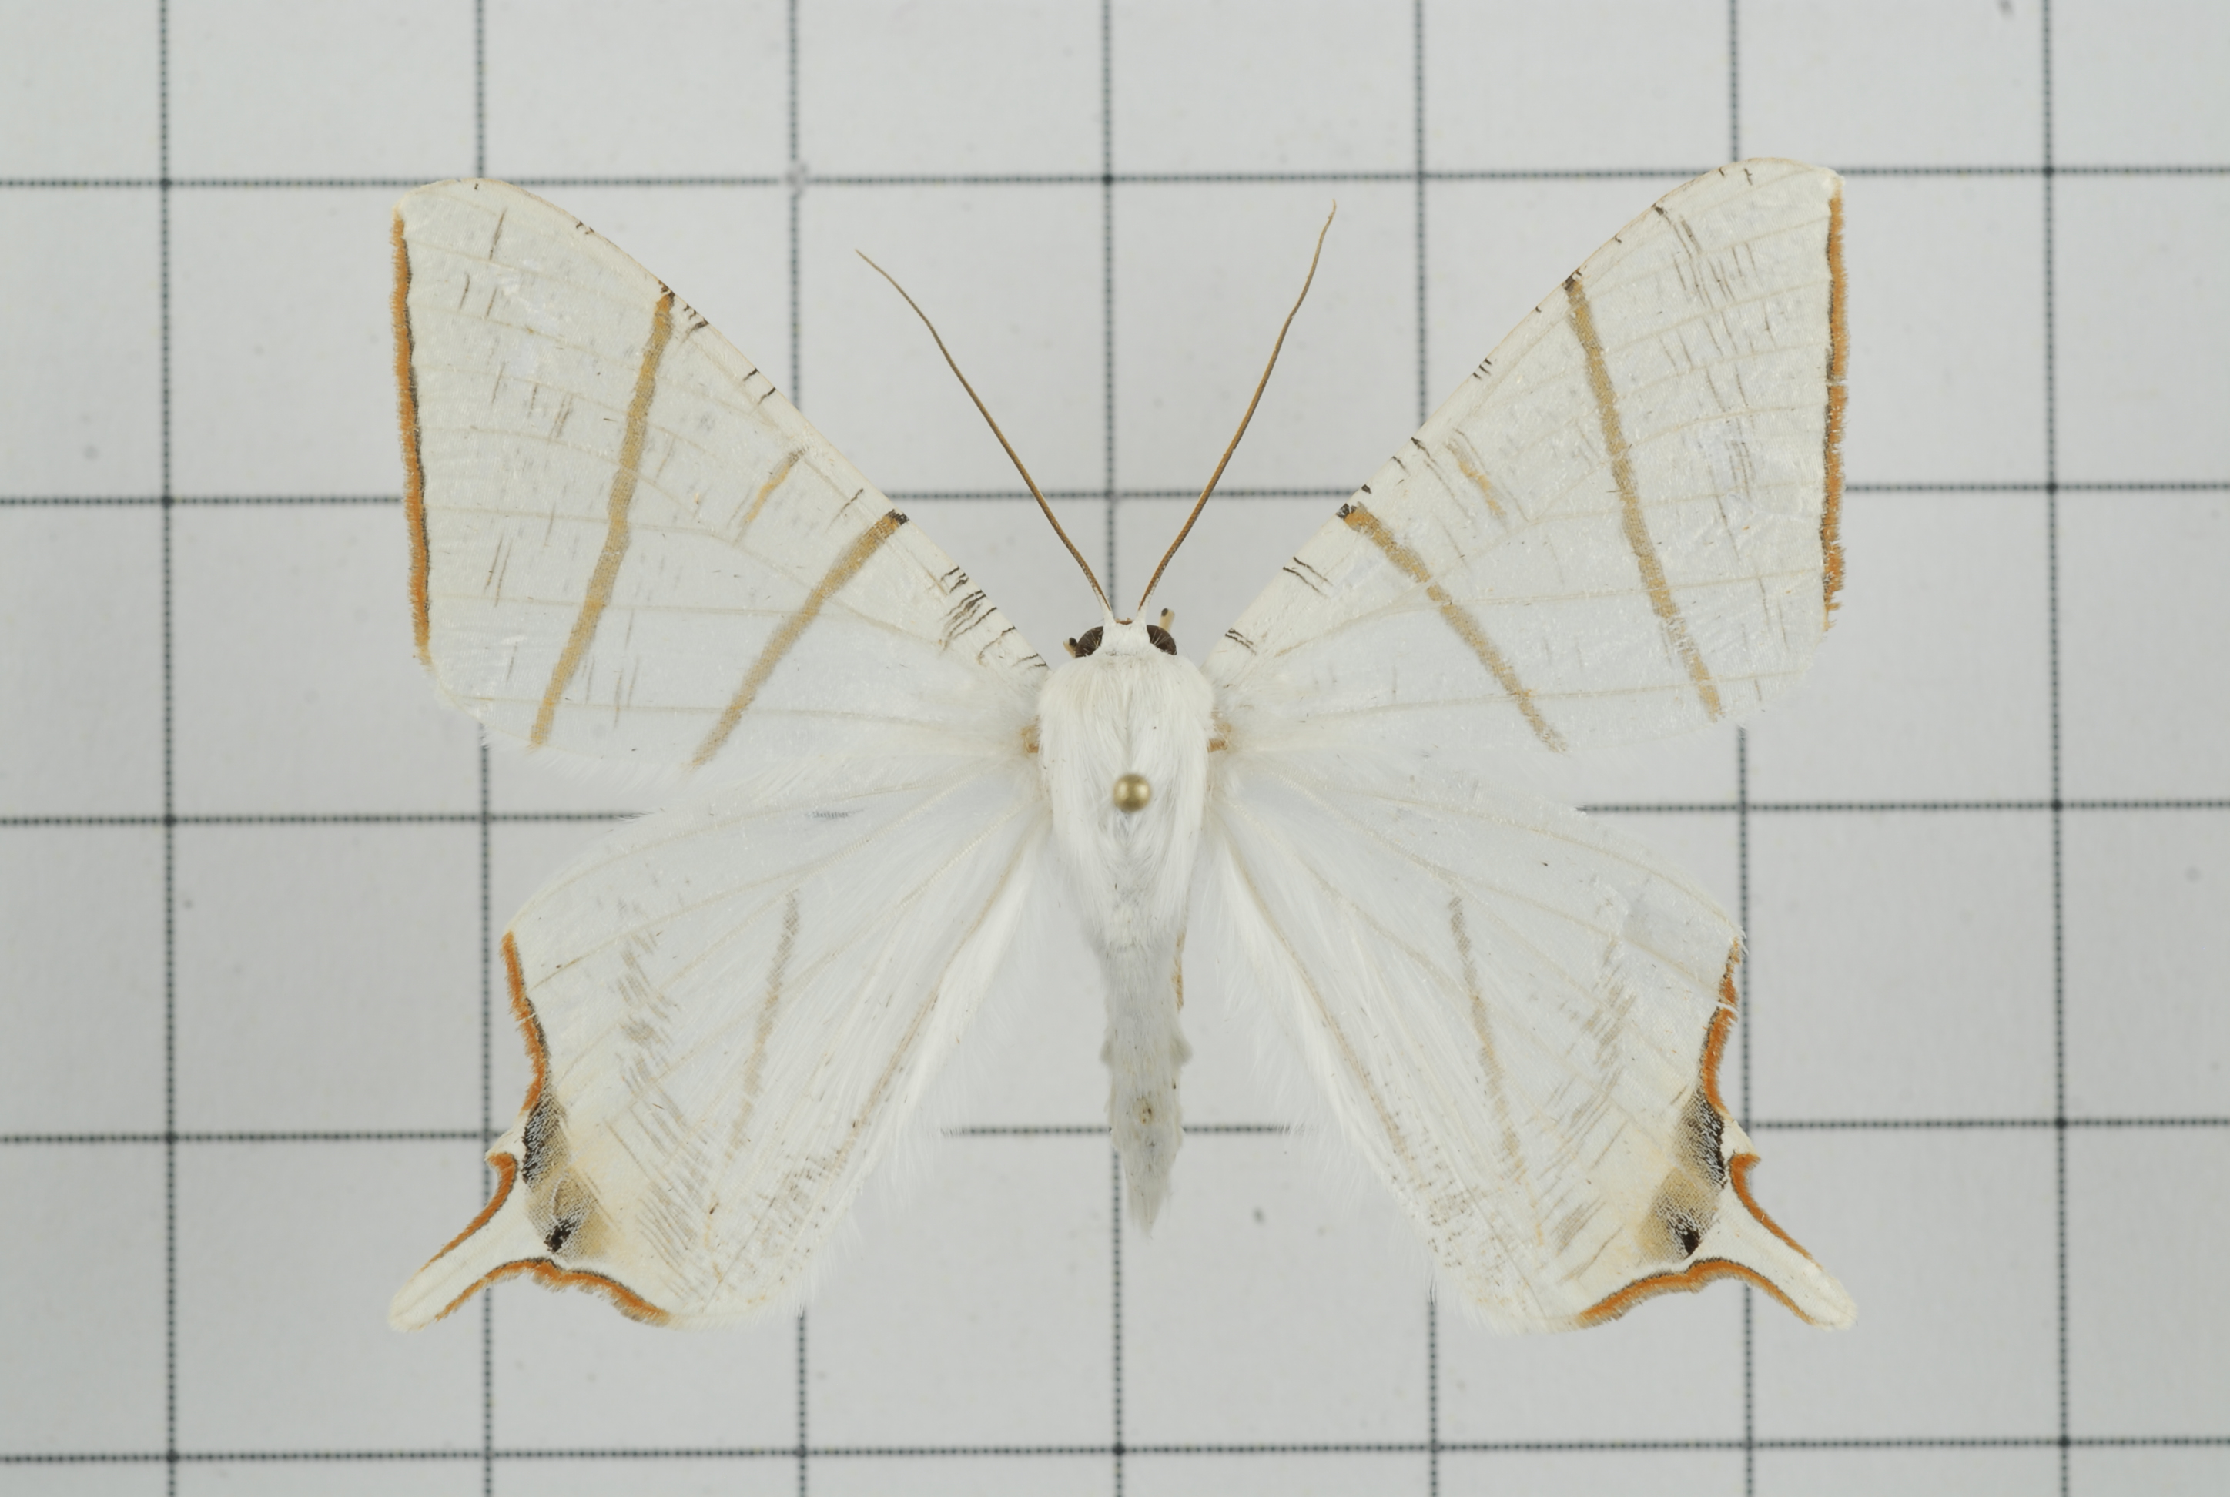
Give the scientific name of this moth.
Ourapteryx clara formosana
